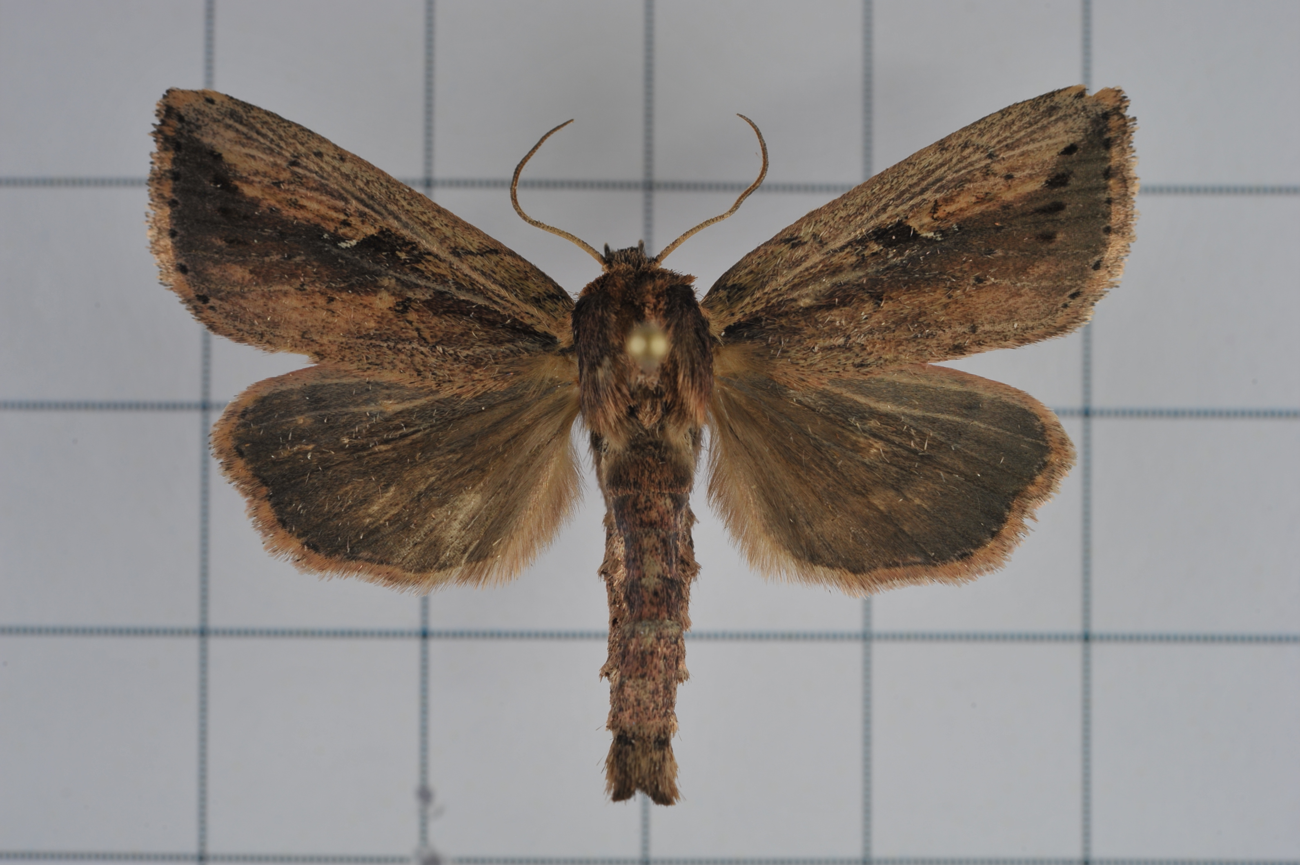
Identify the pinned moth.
Sesamia nigropunctata
